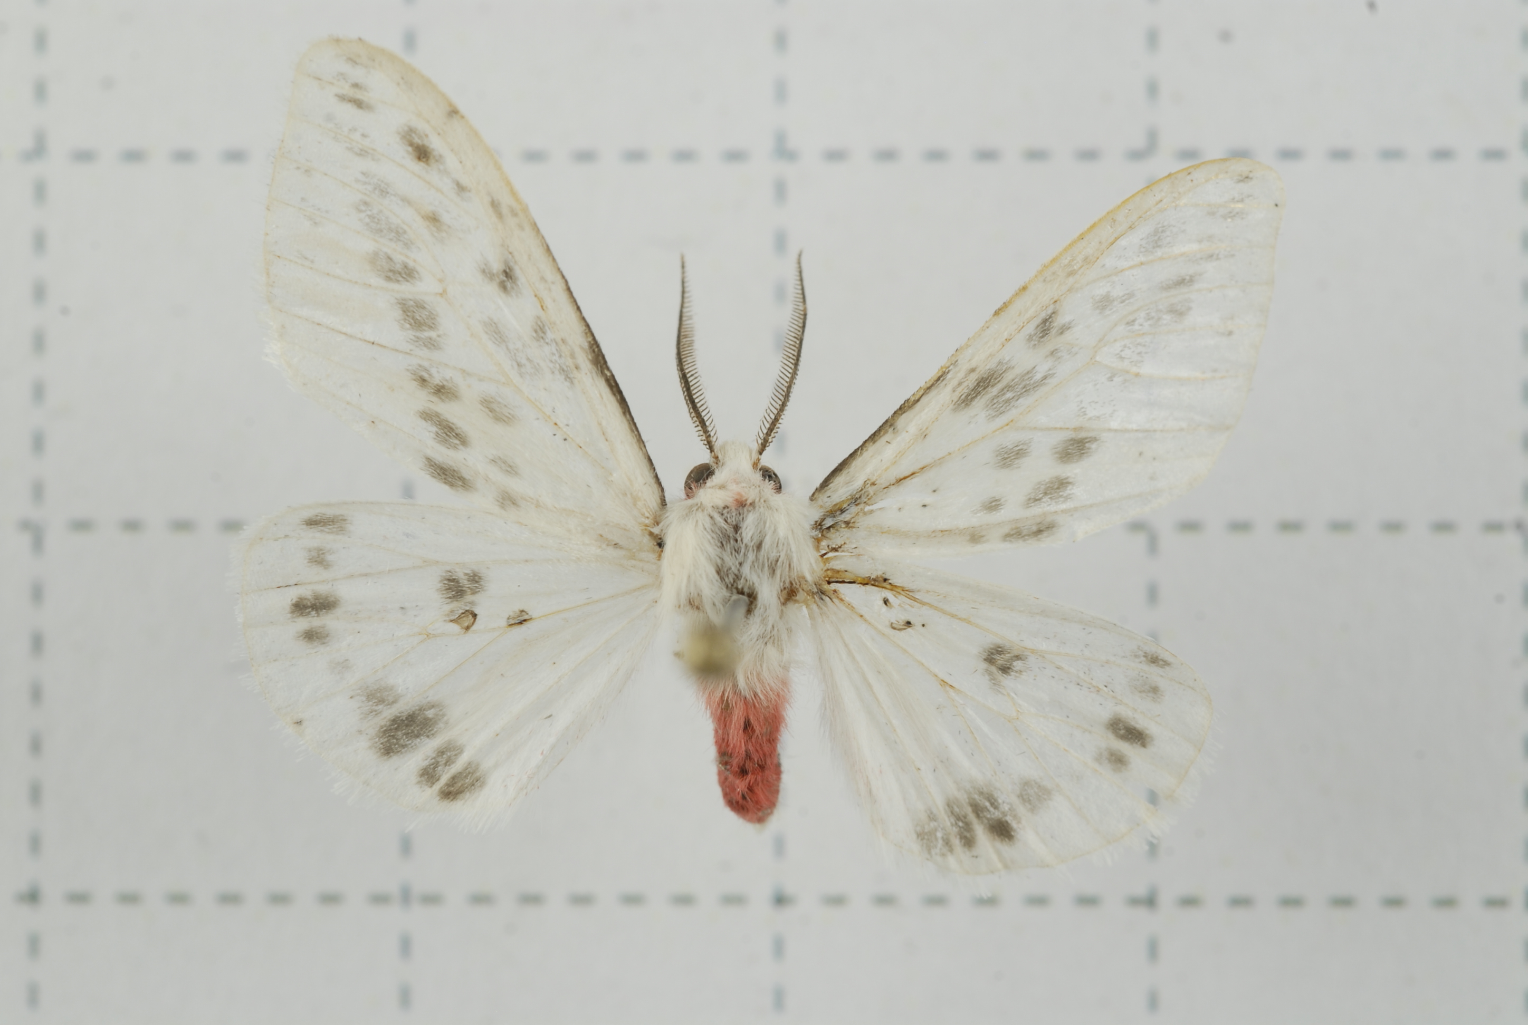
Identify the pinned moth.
Lemyra nigricosta
